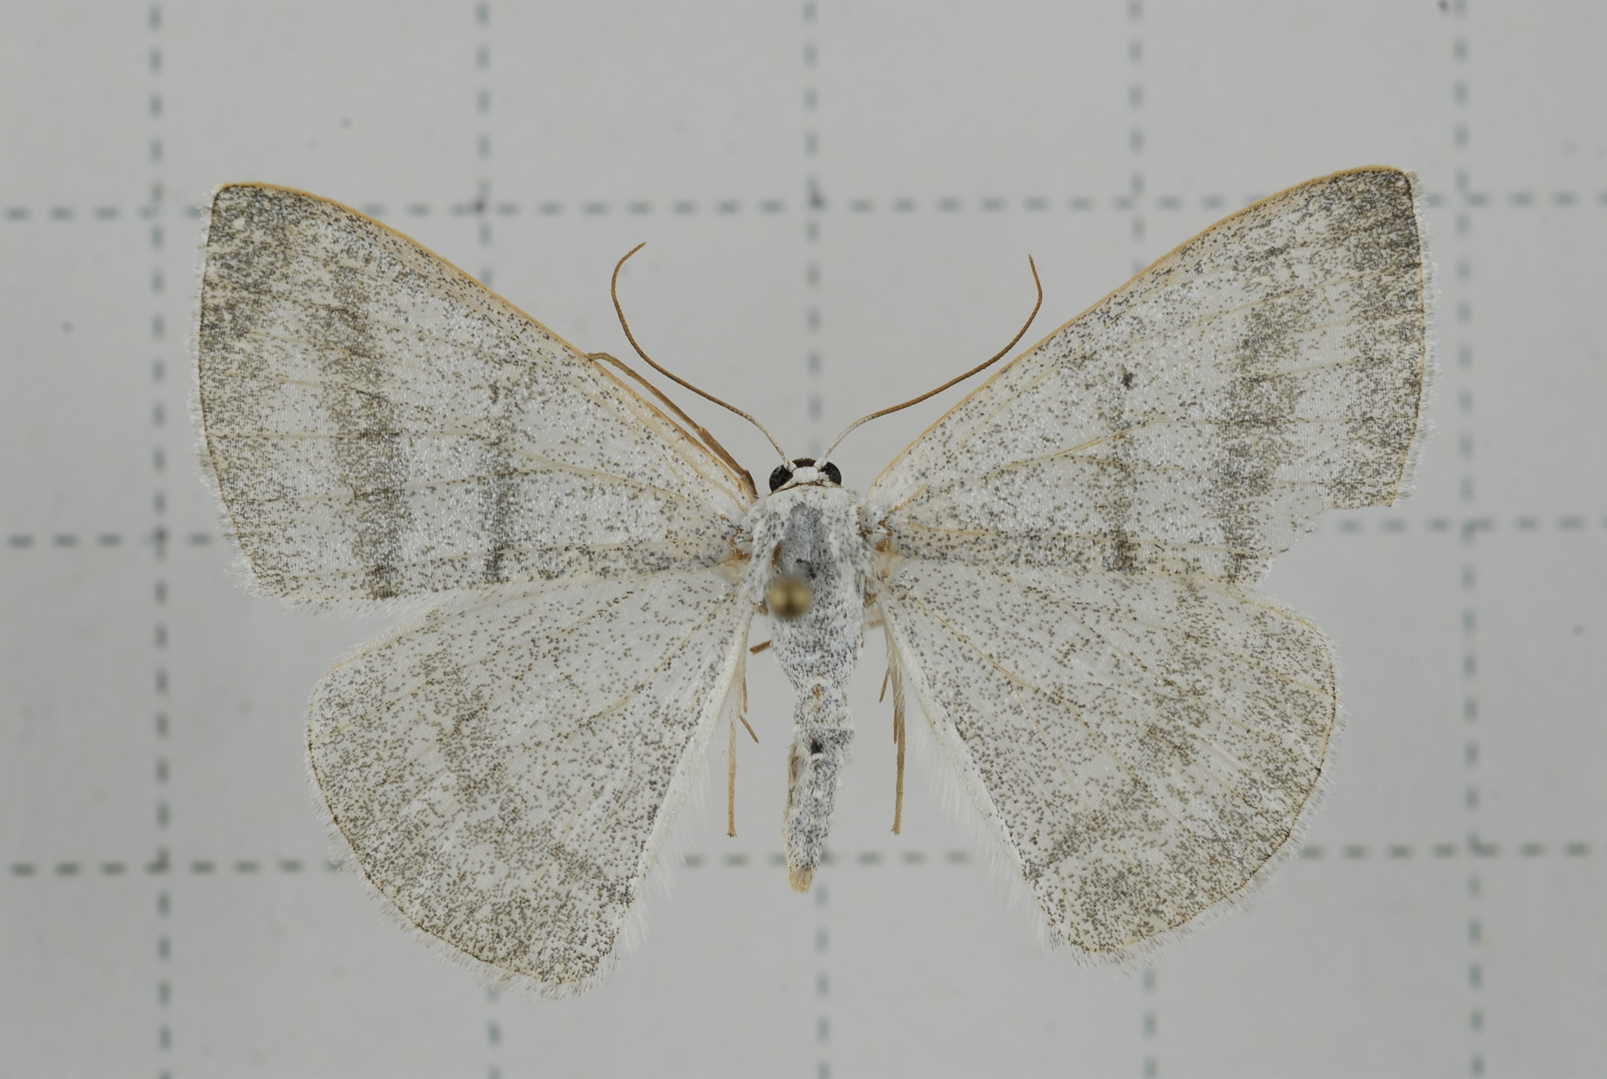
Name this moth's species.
Lomographa platyleucata marginata
